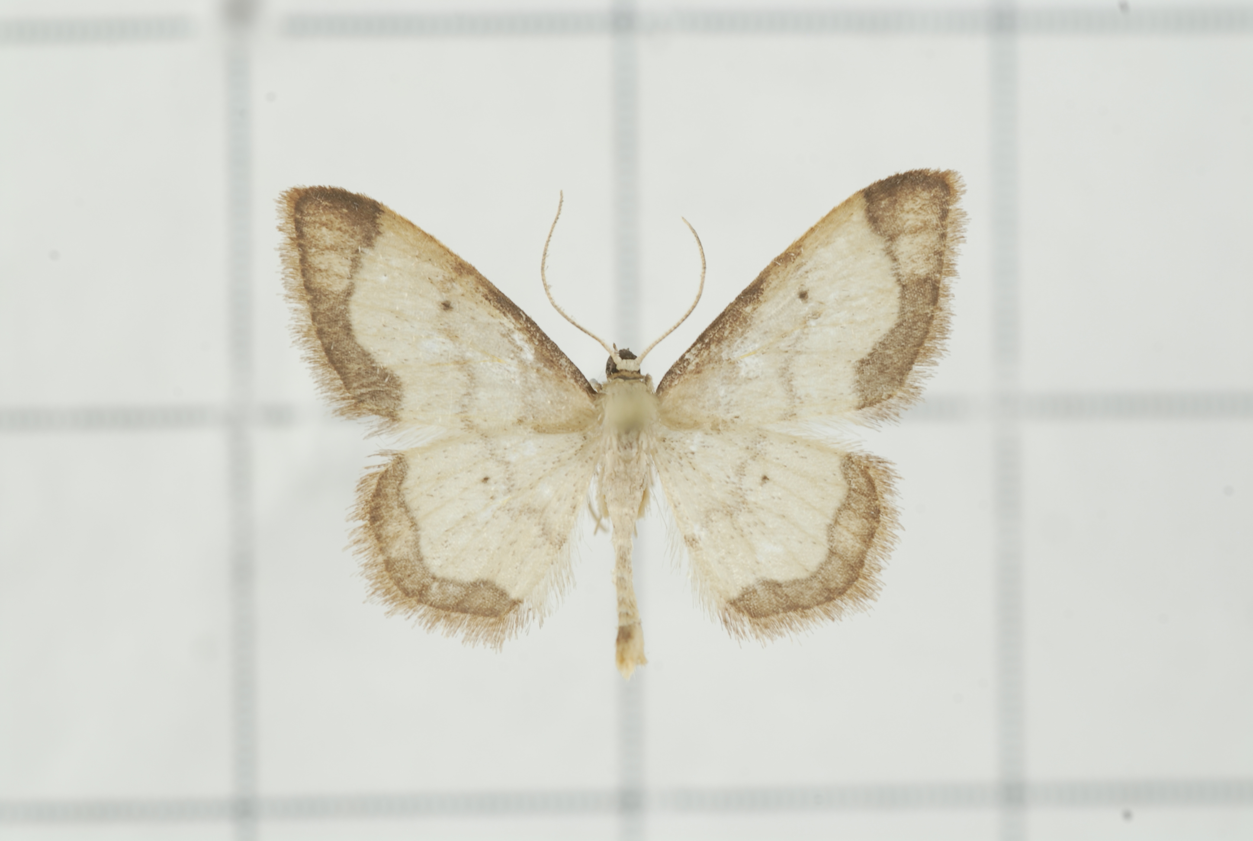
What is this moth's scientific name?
Idaea sugillata
